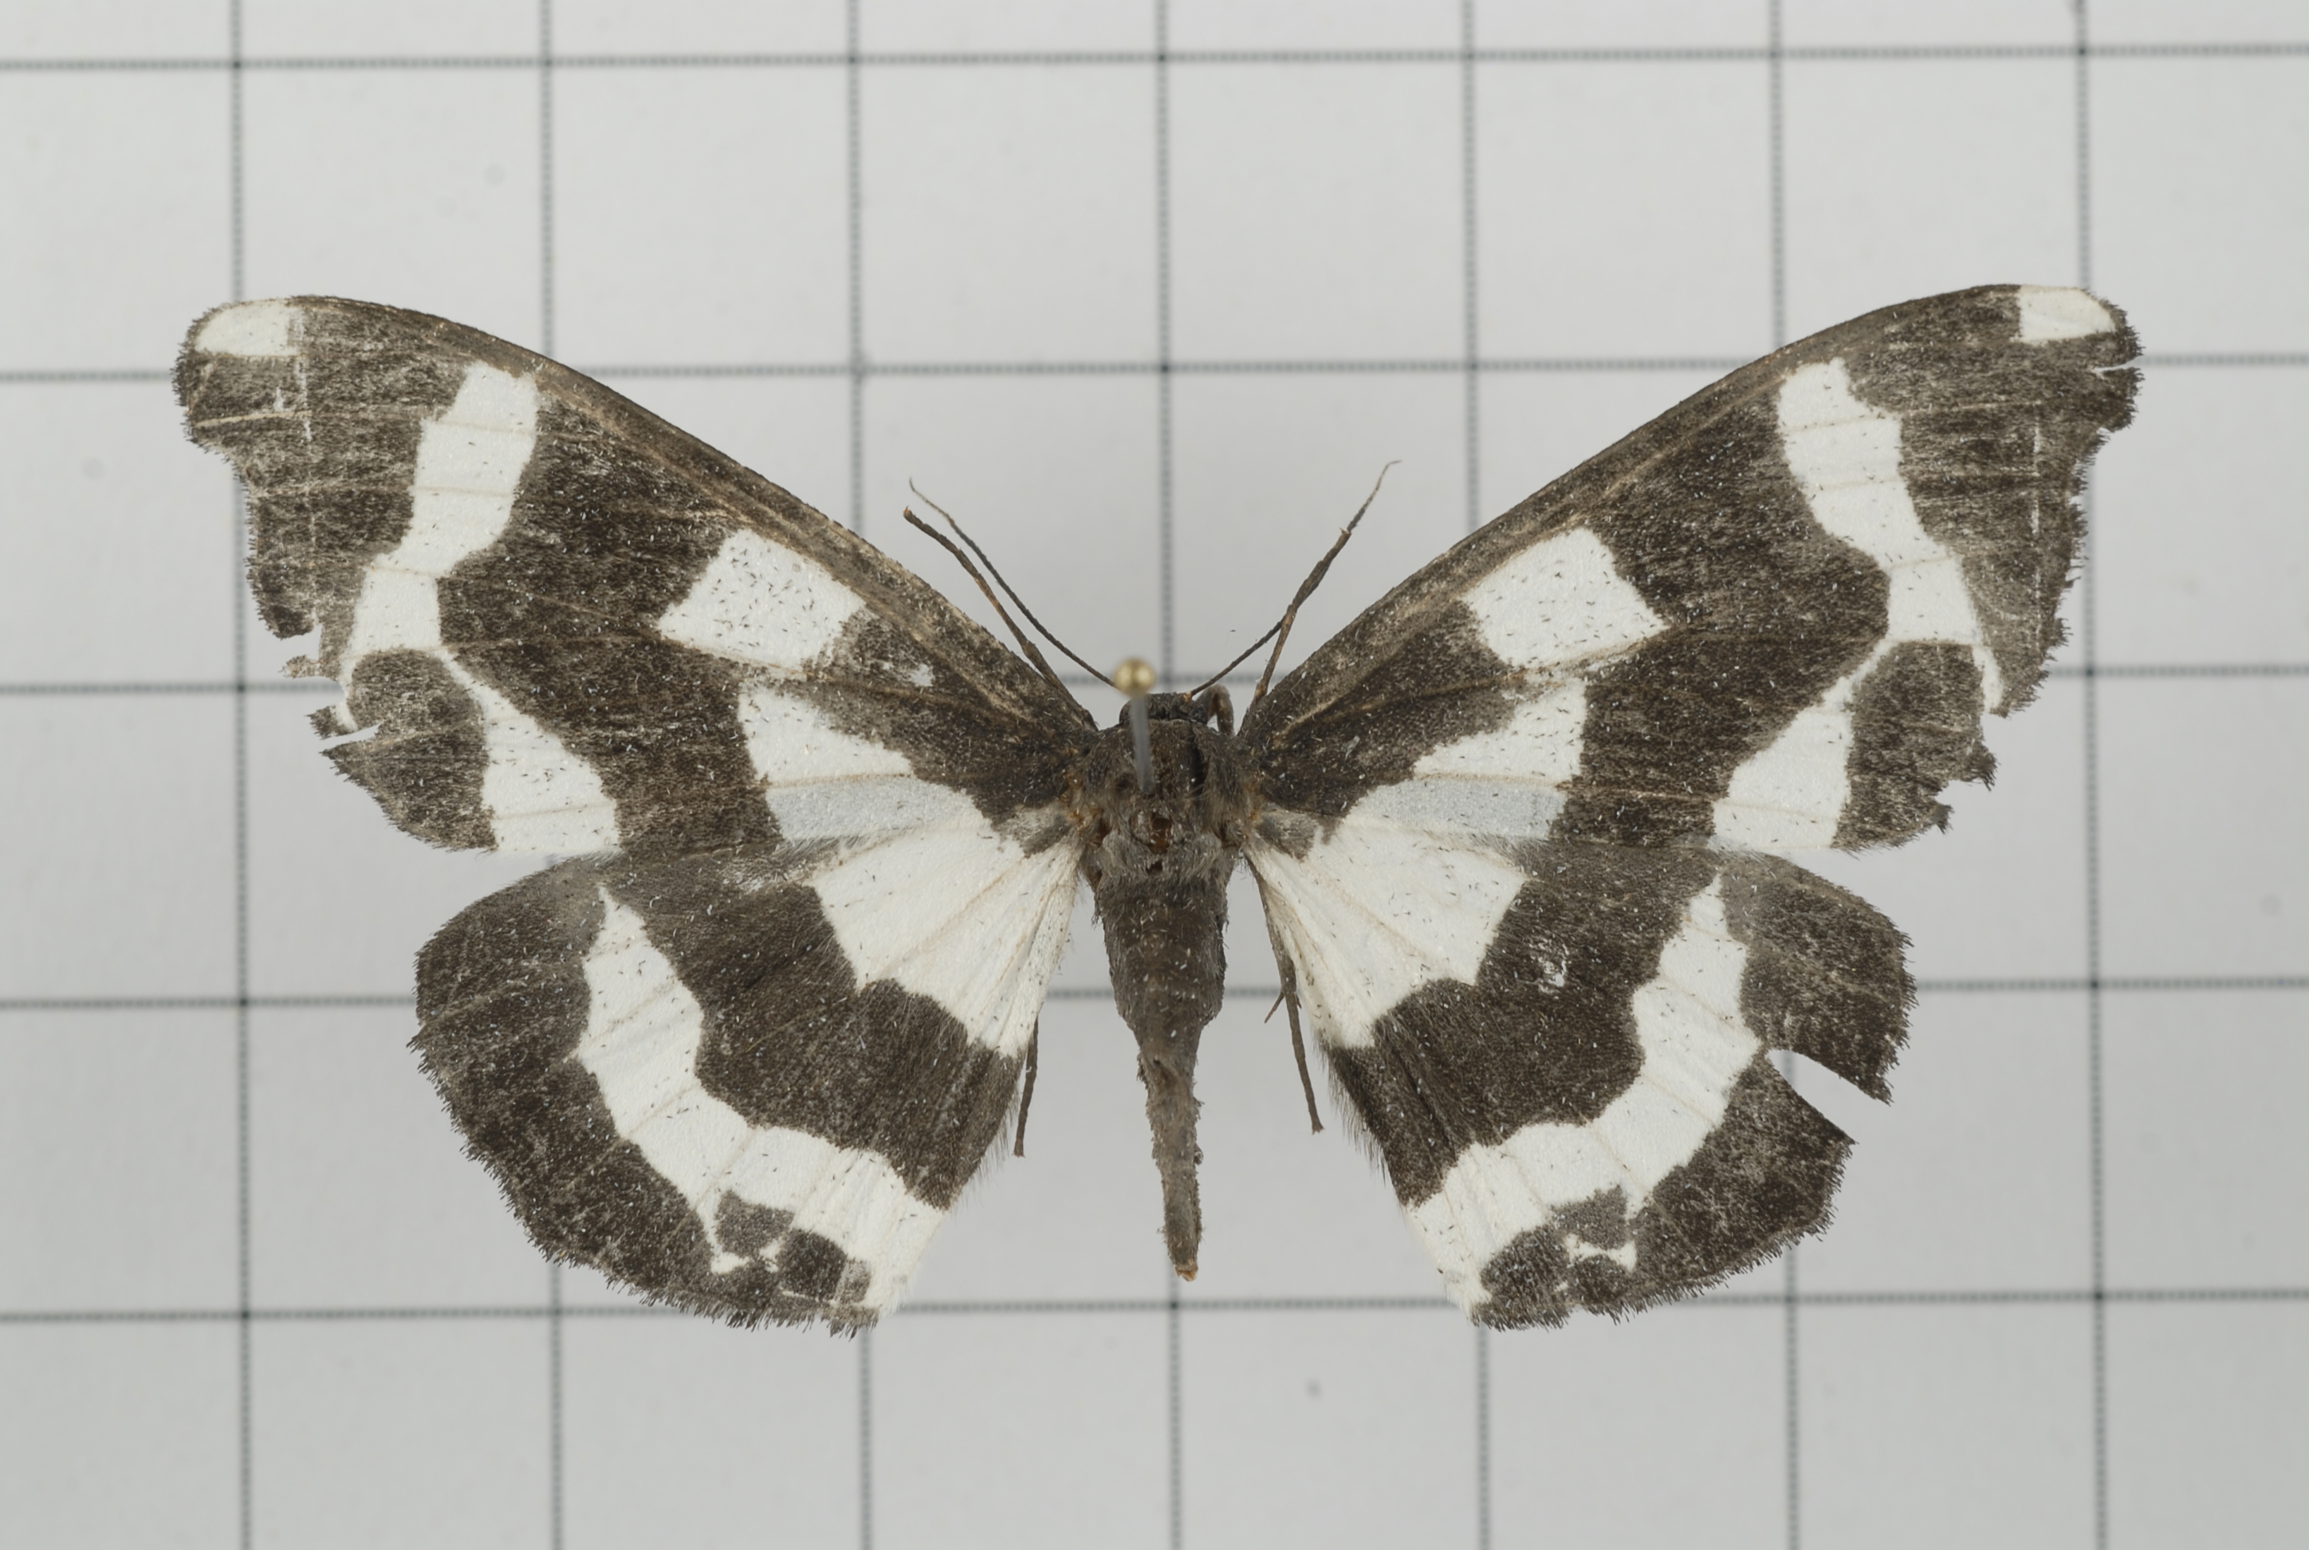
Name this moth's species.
Hyposidra leucomela
